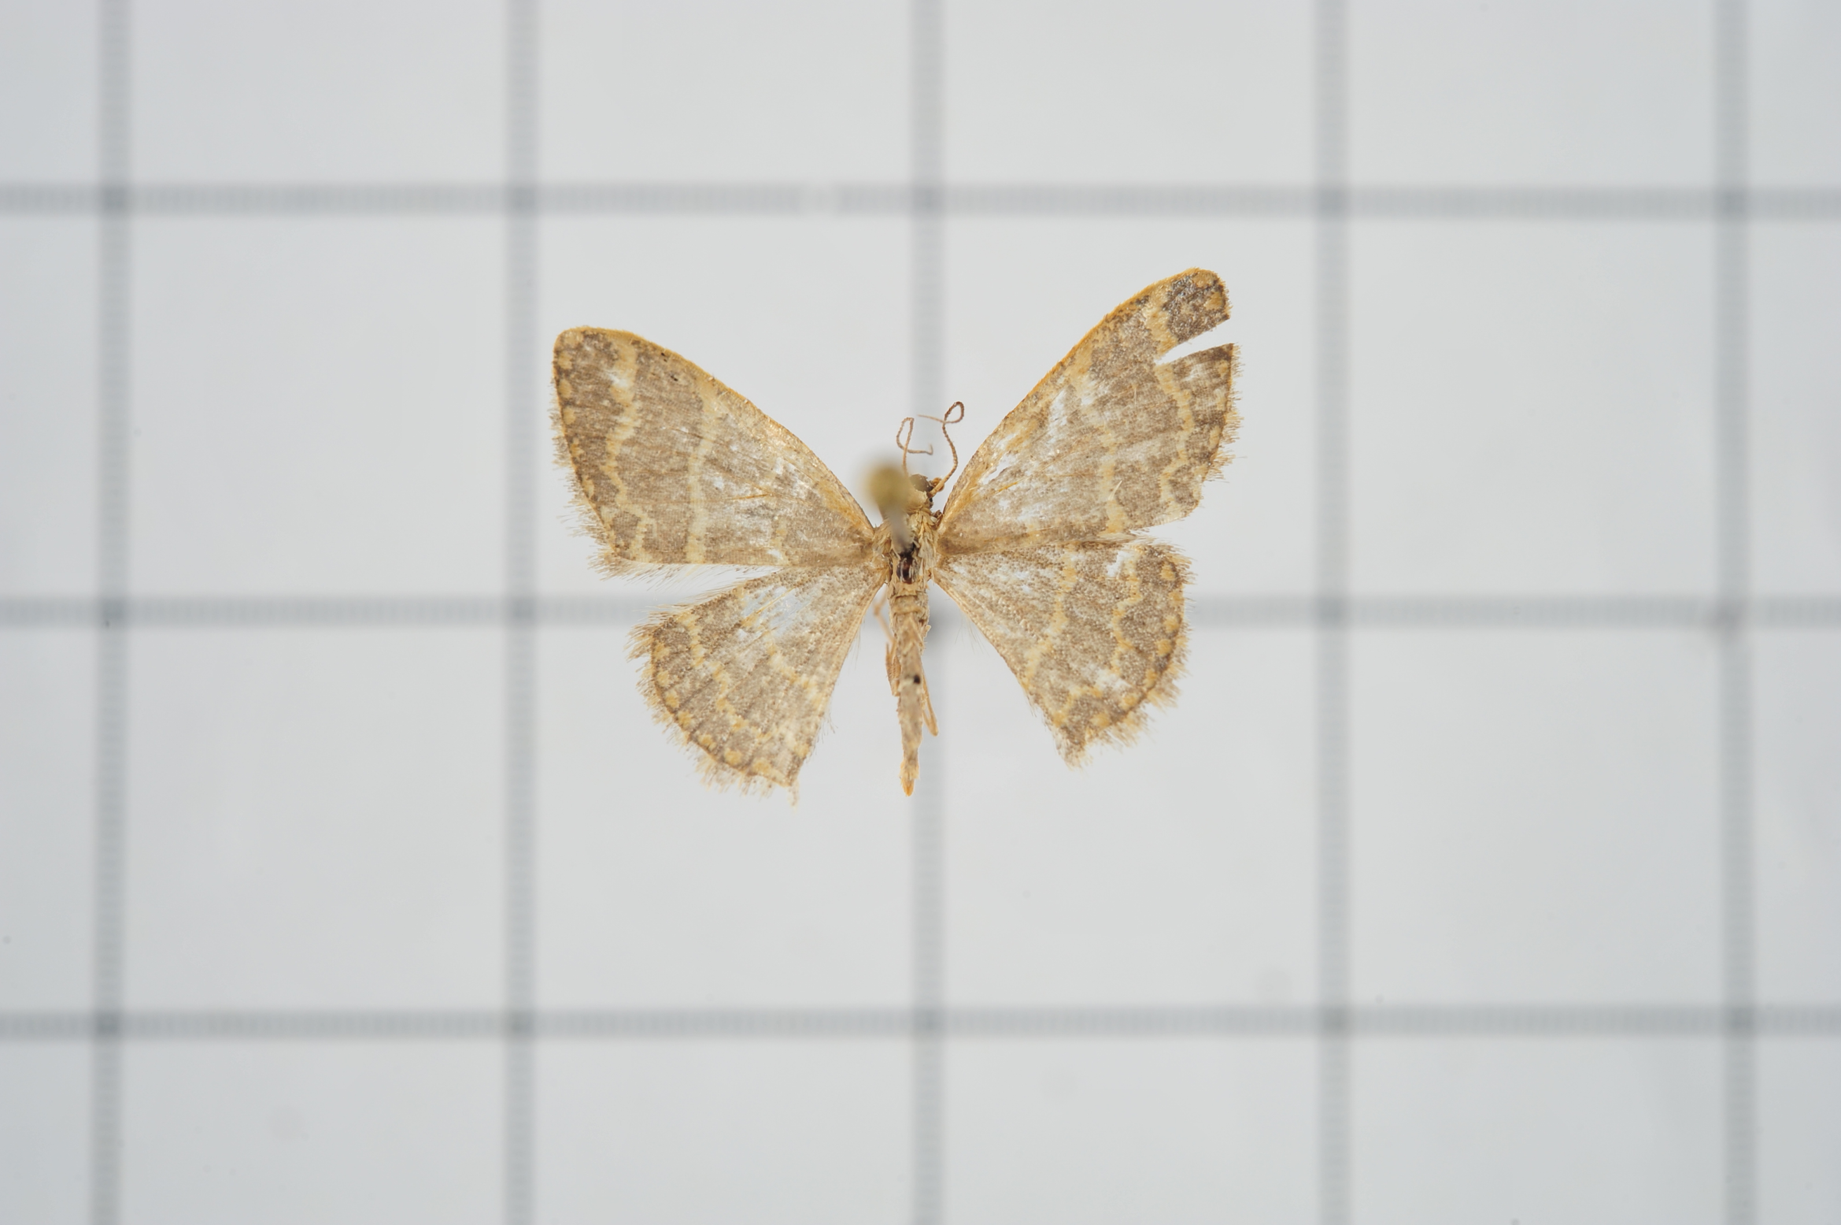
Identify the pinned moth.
Lophophleps purpurea
